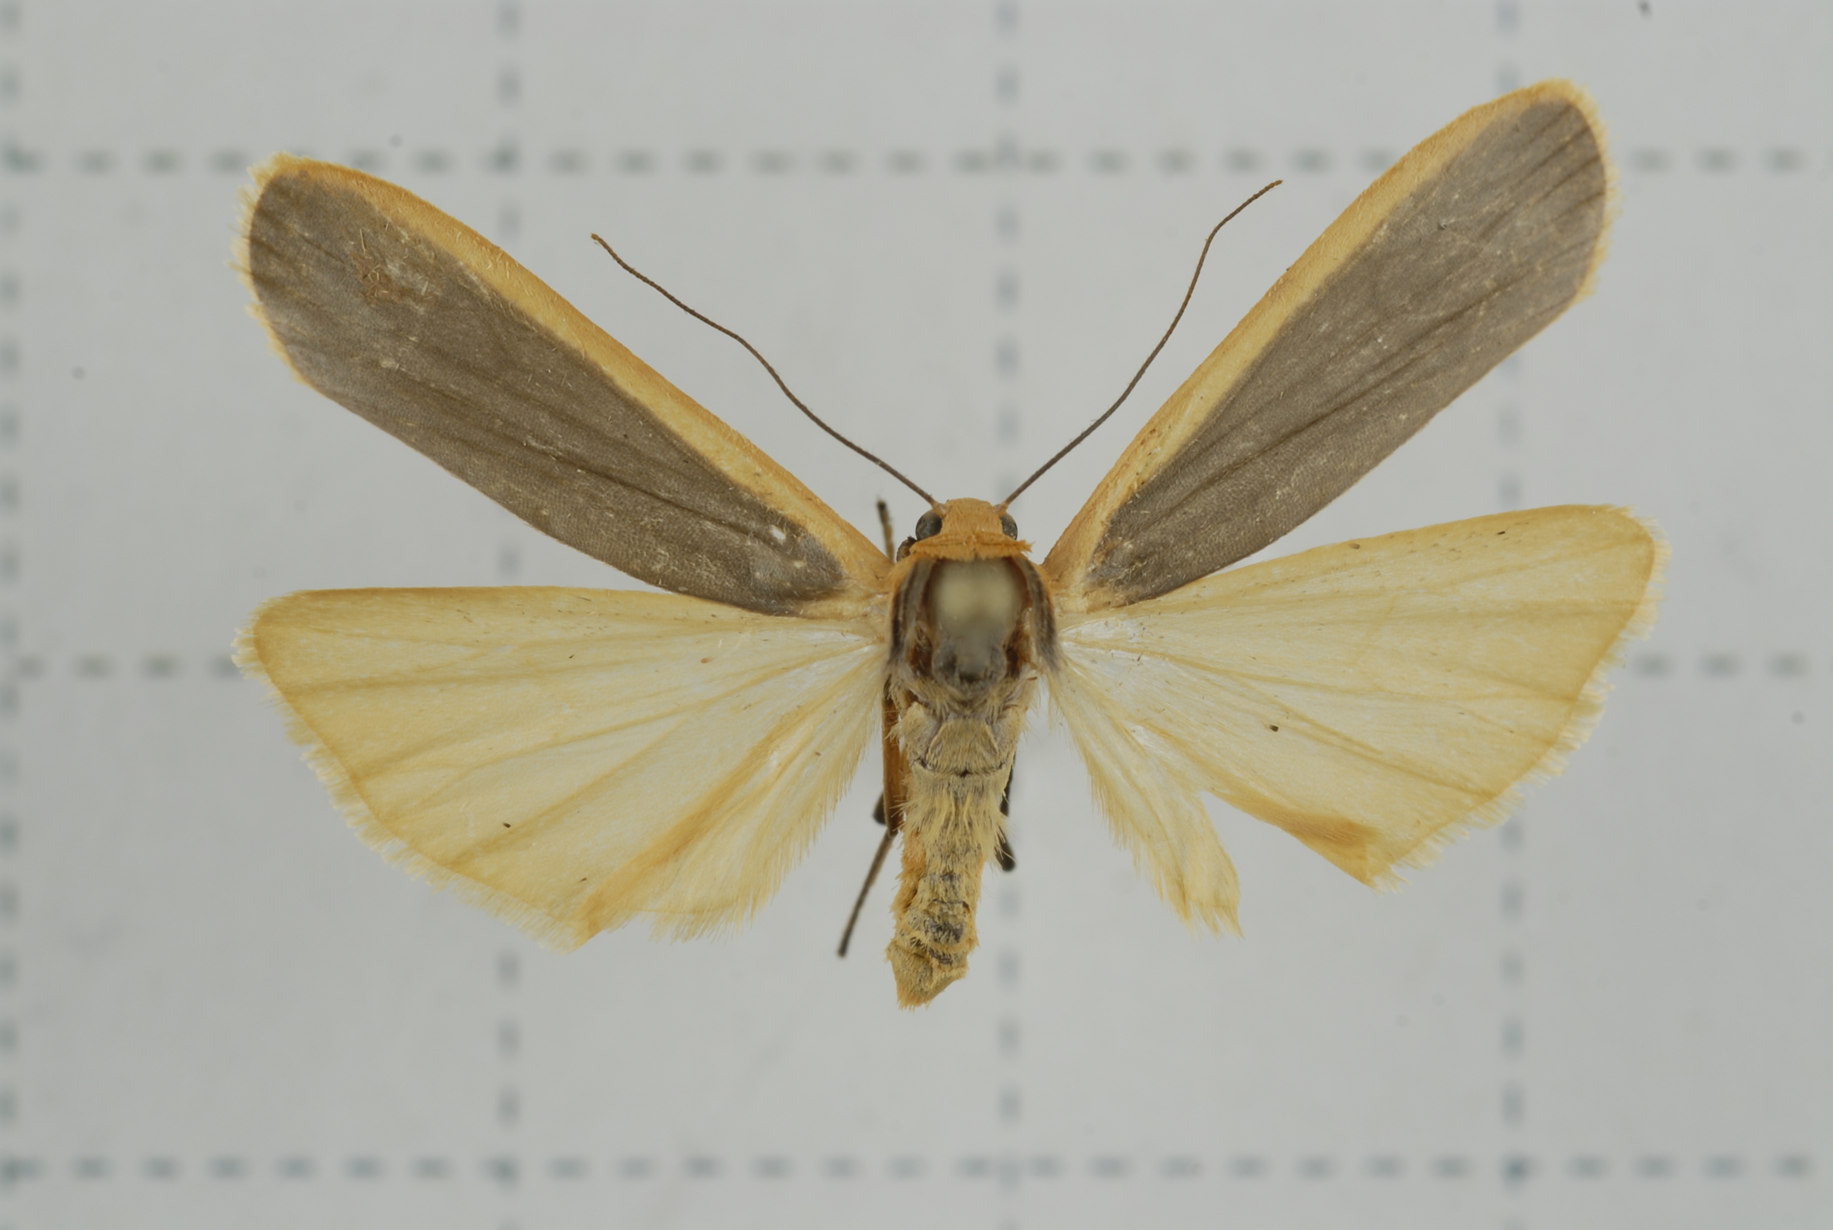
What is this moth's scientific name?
Brunia antica
